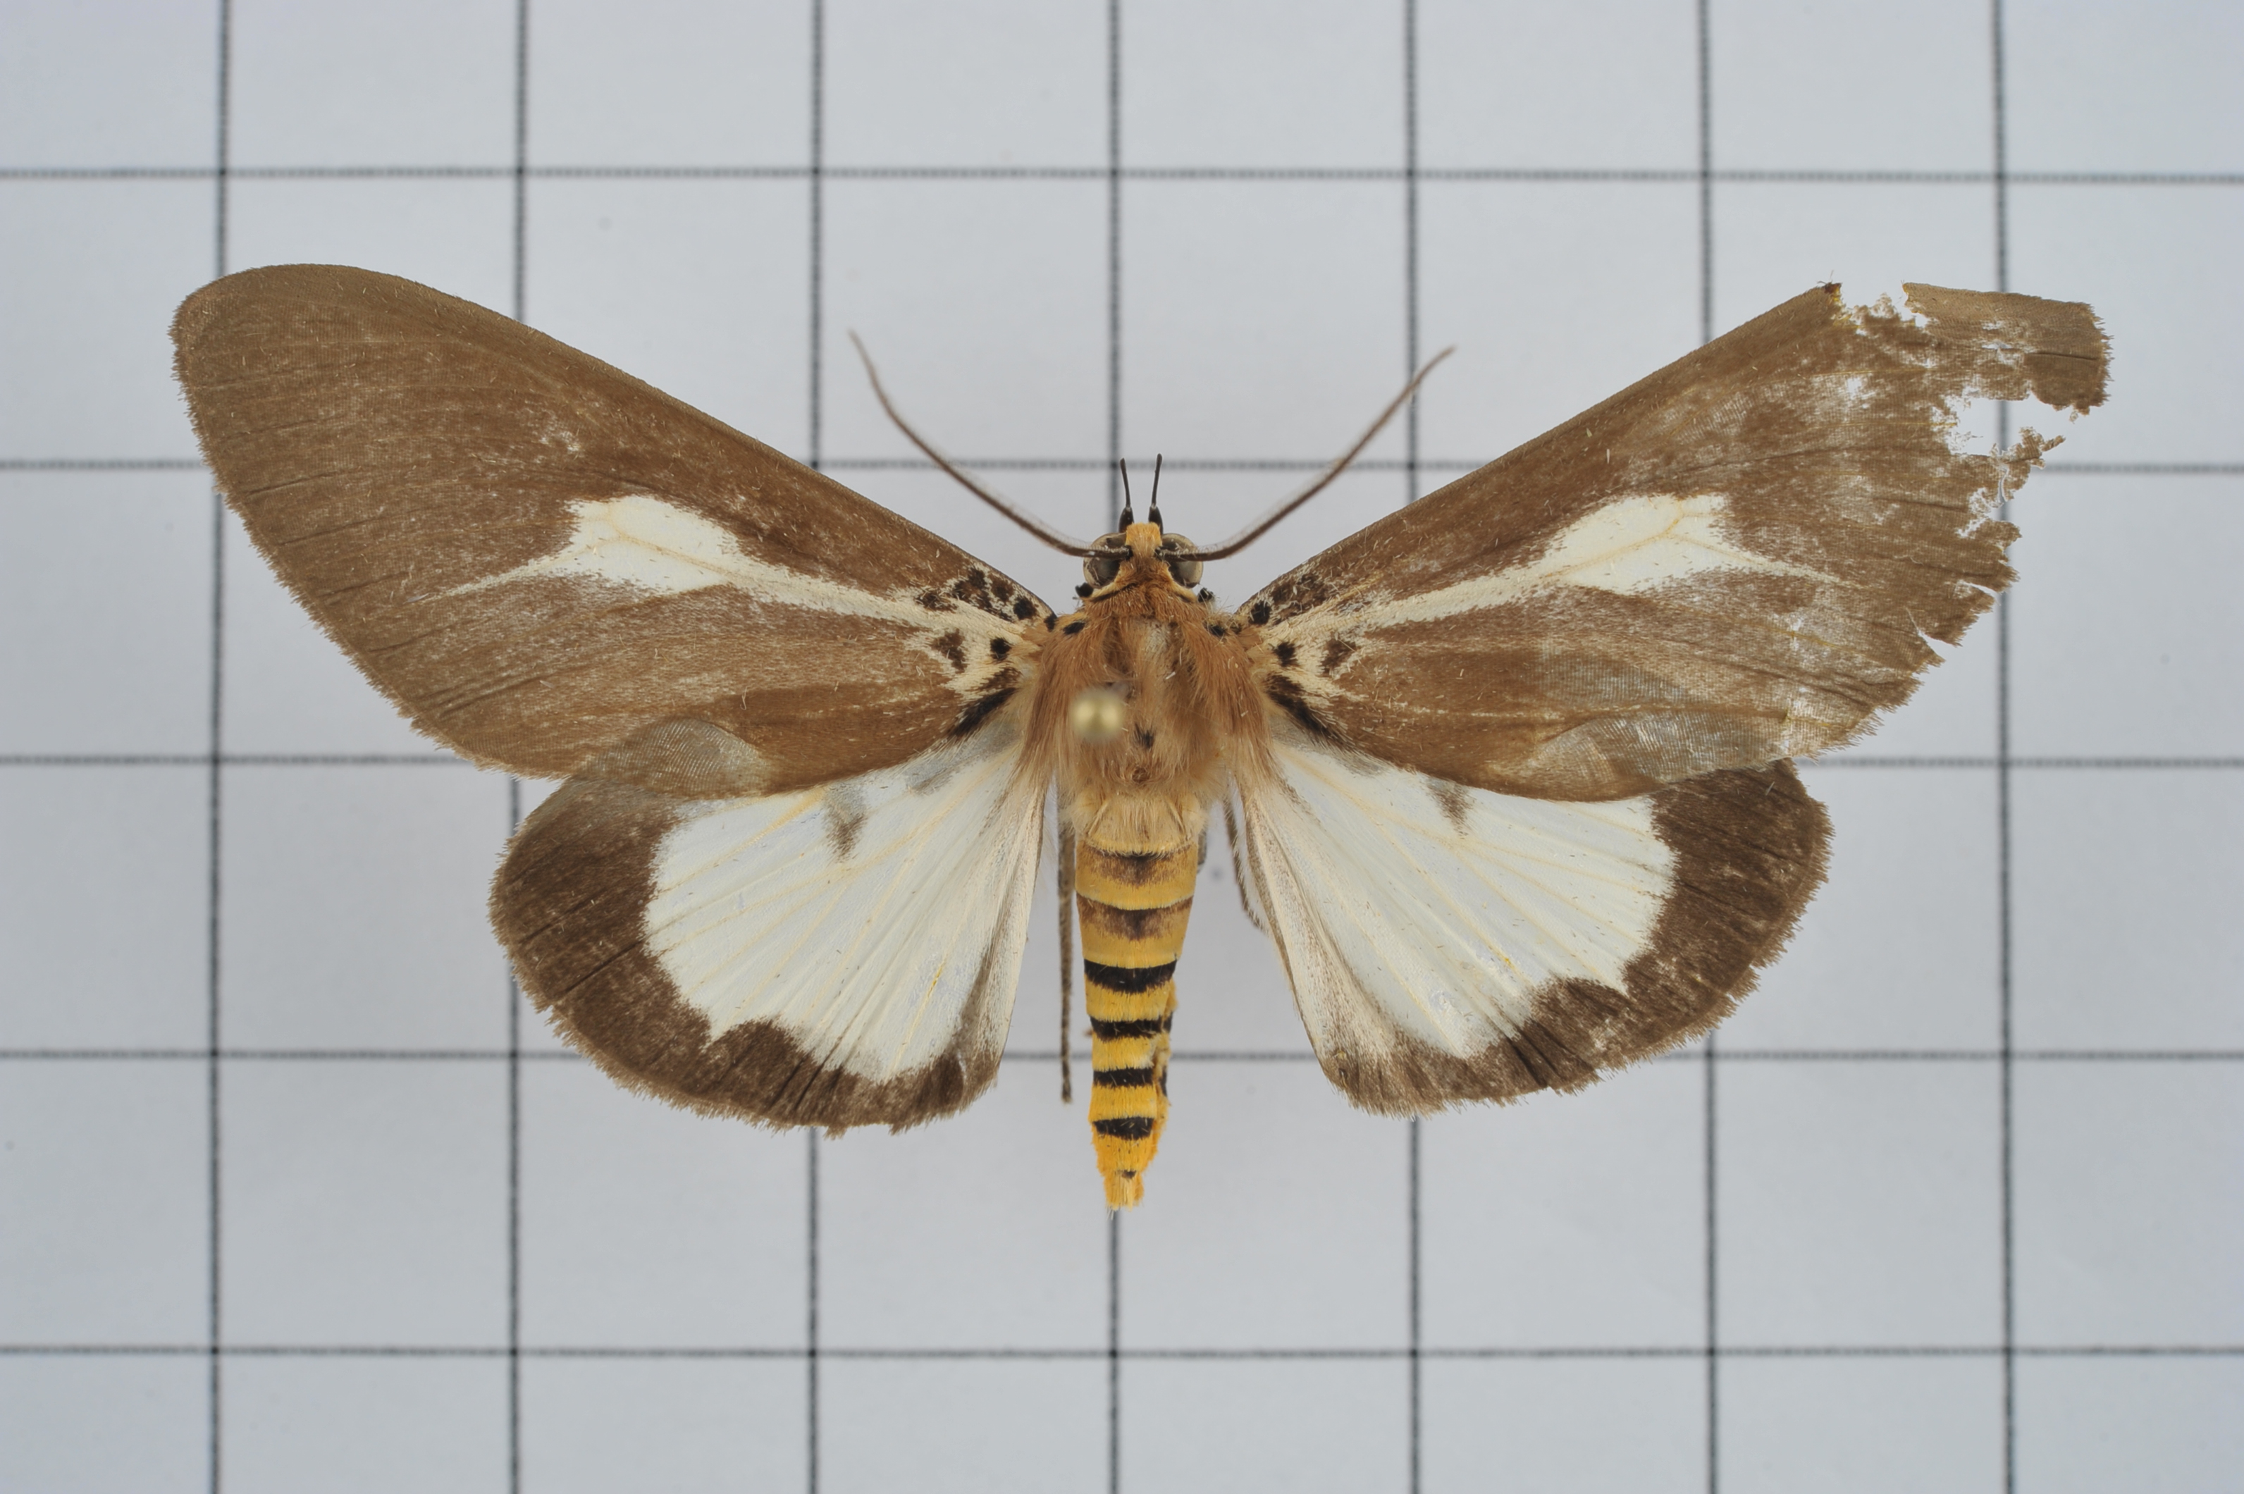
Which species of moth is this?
Asota heliconia zebrina
